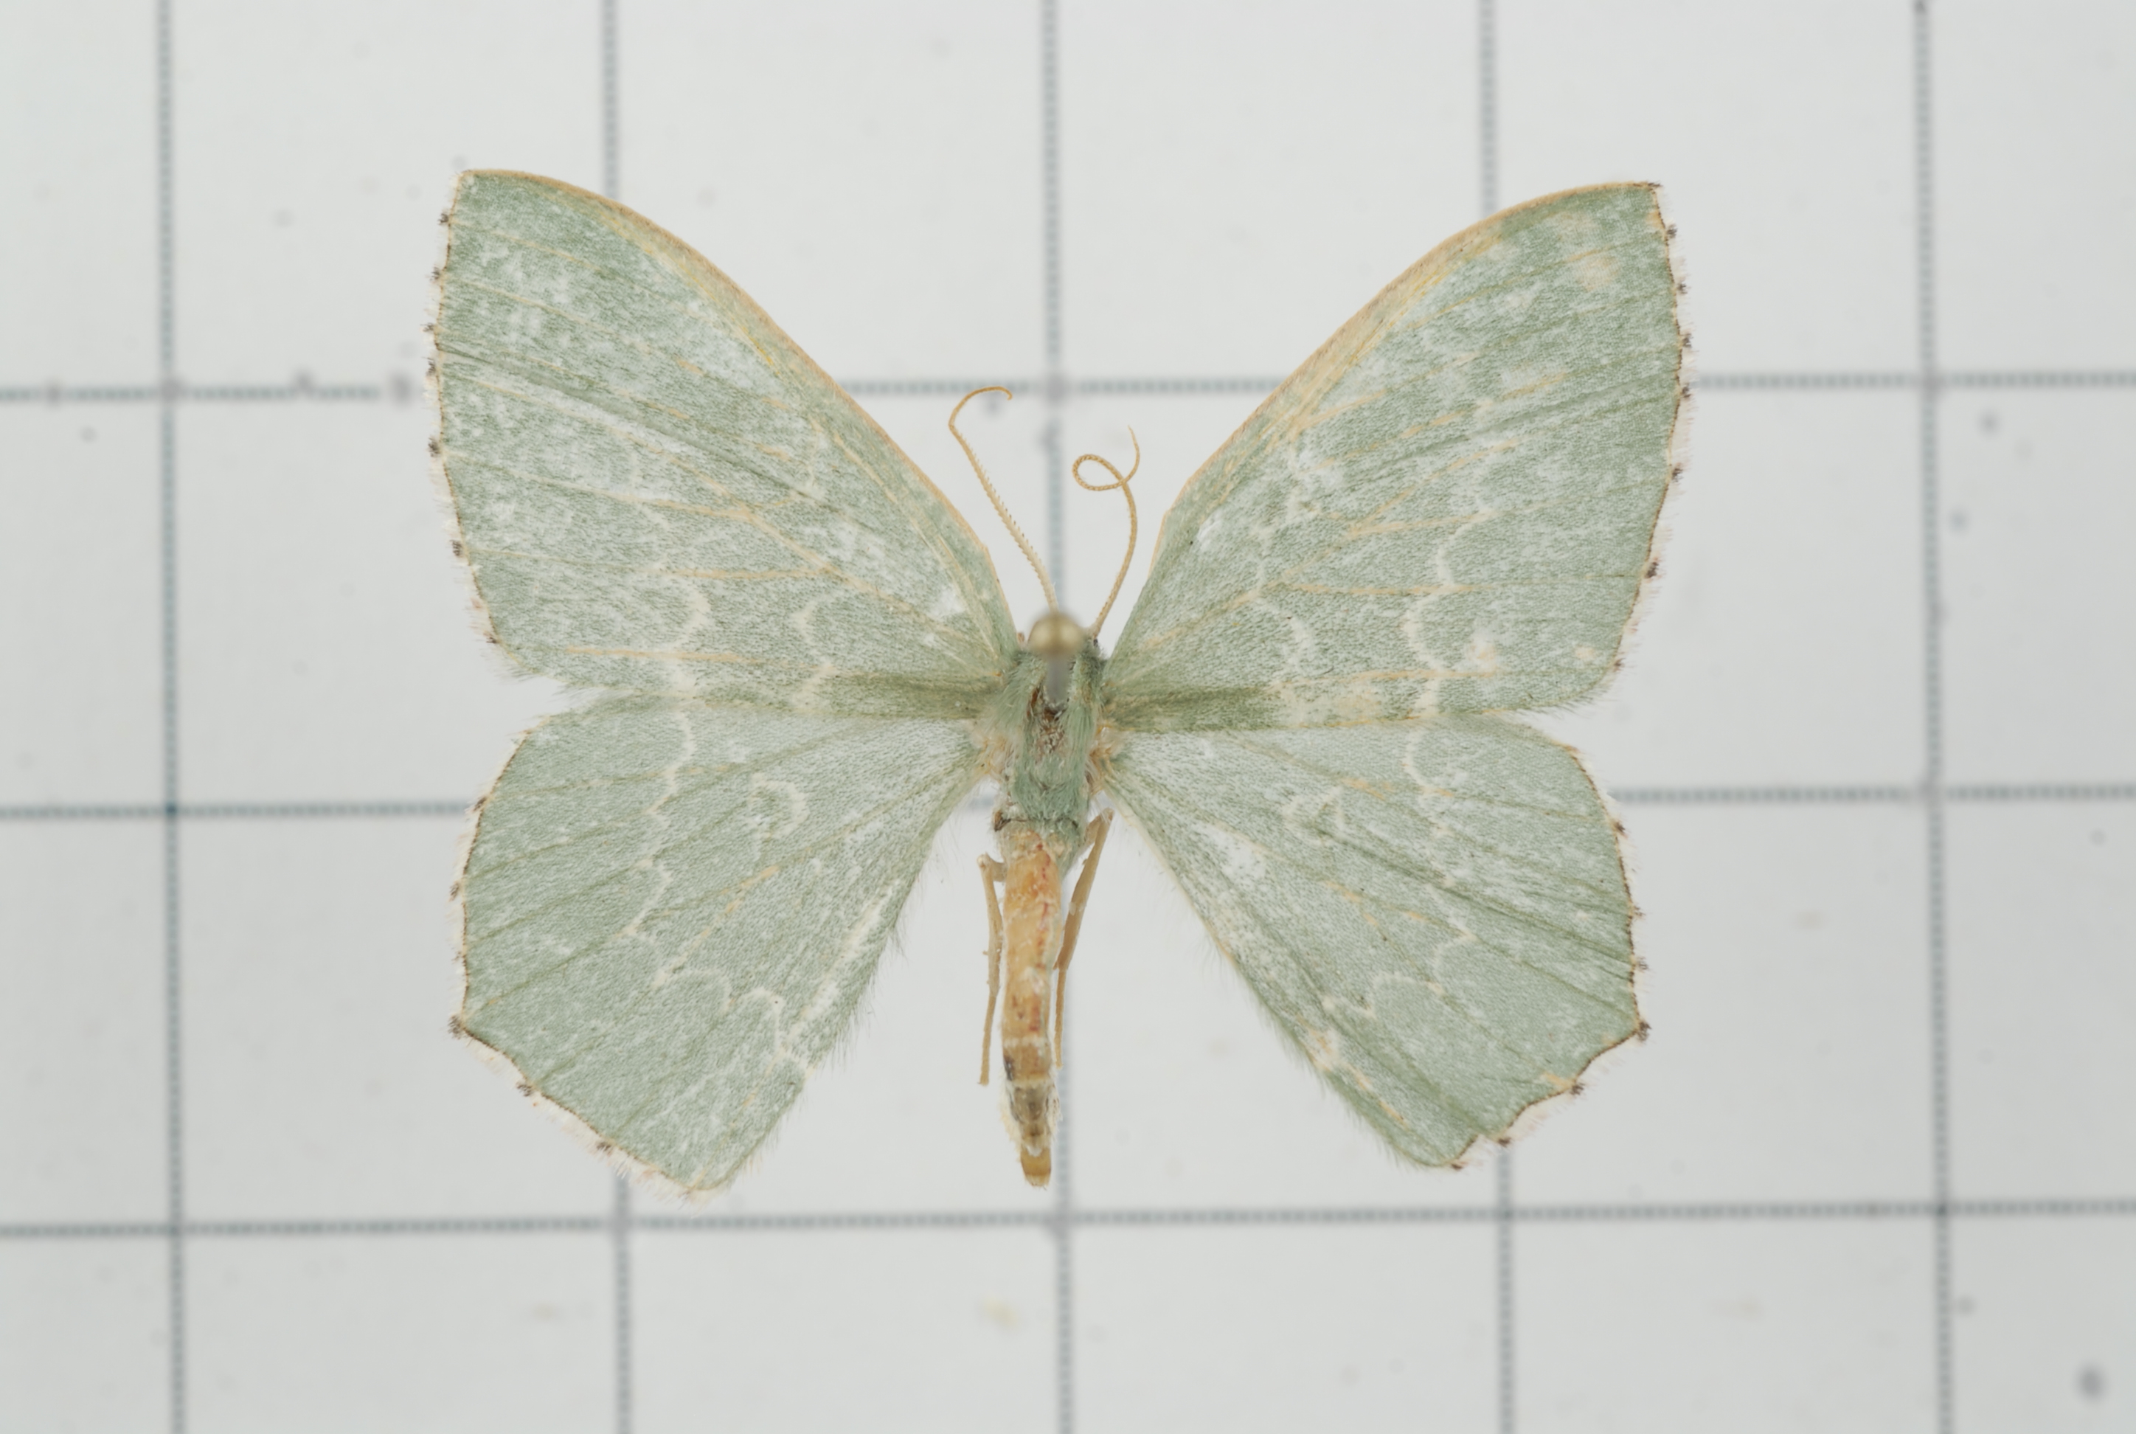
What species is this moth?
Hemistola orbiculosa
